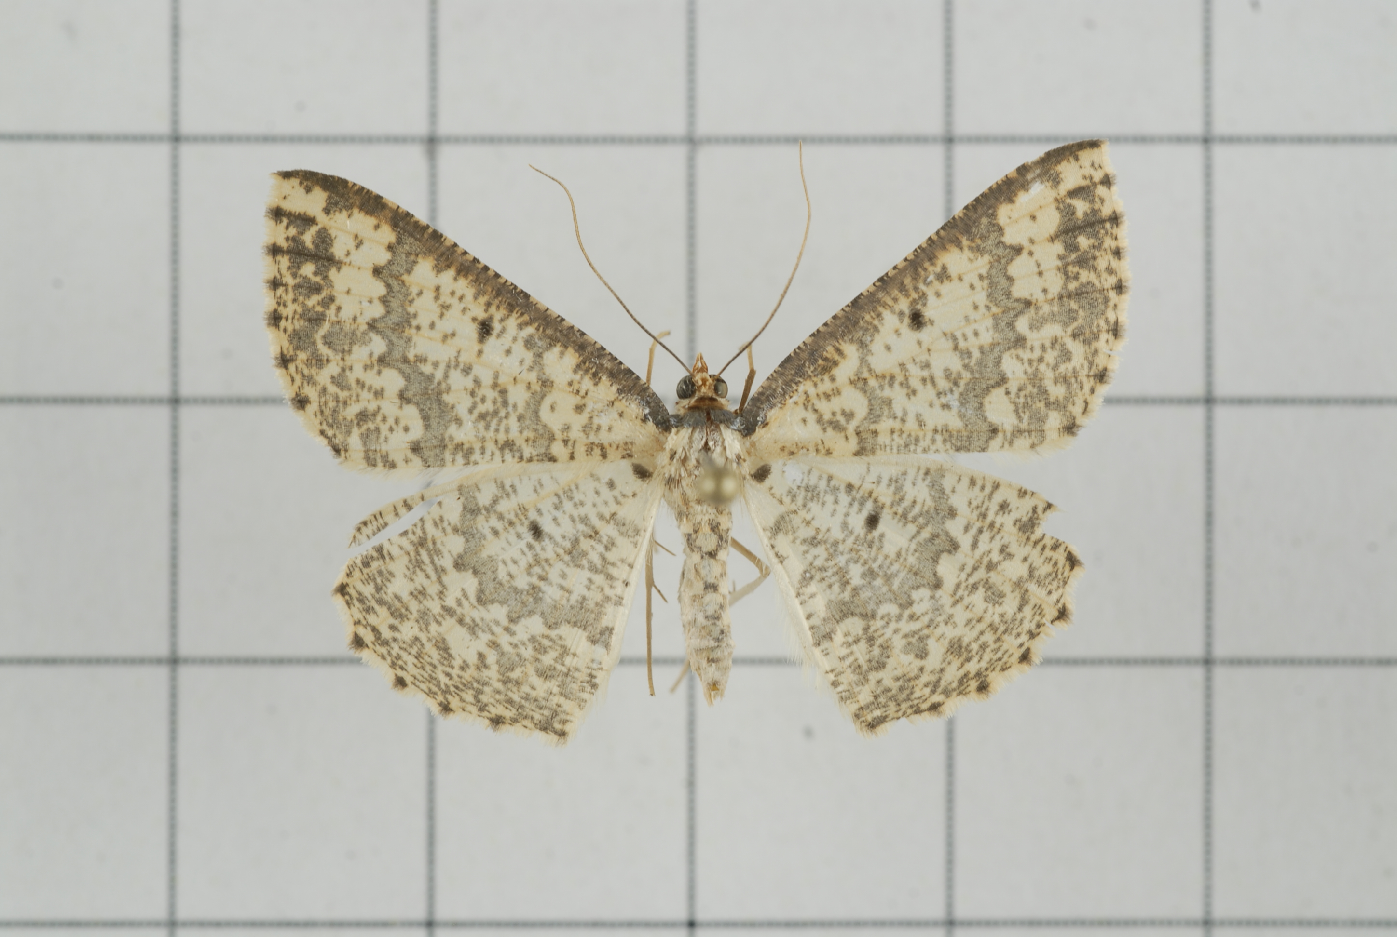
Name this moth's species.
Synegia esther
